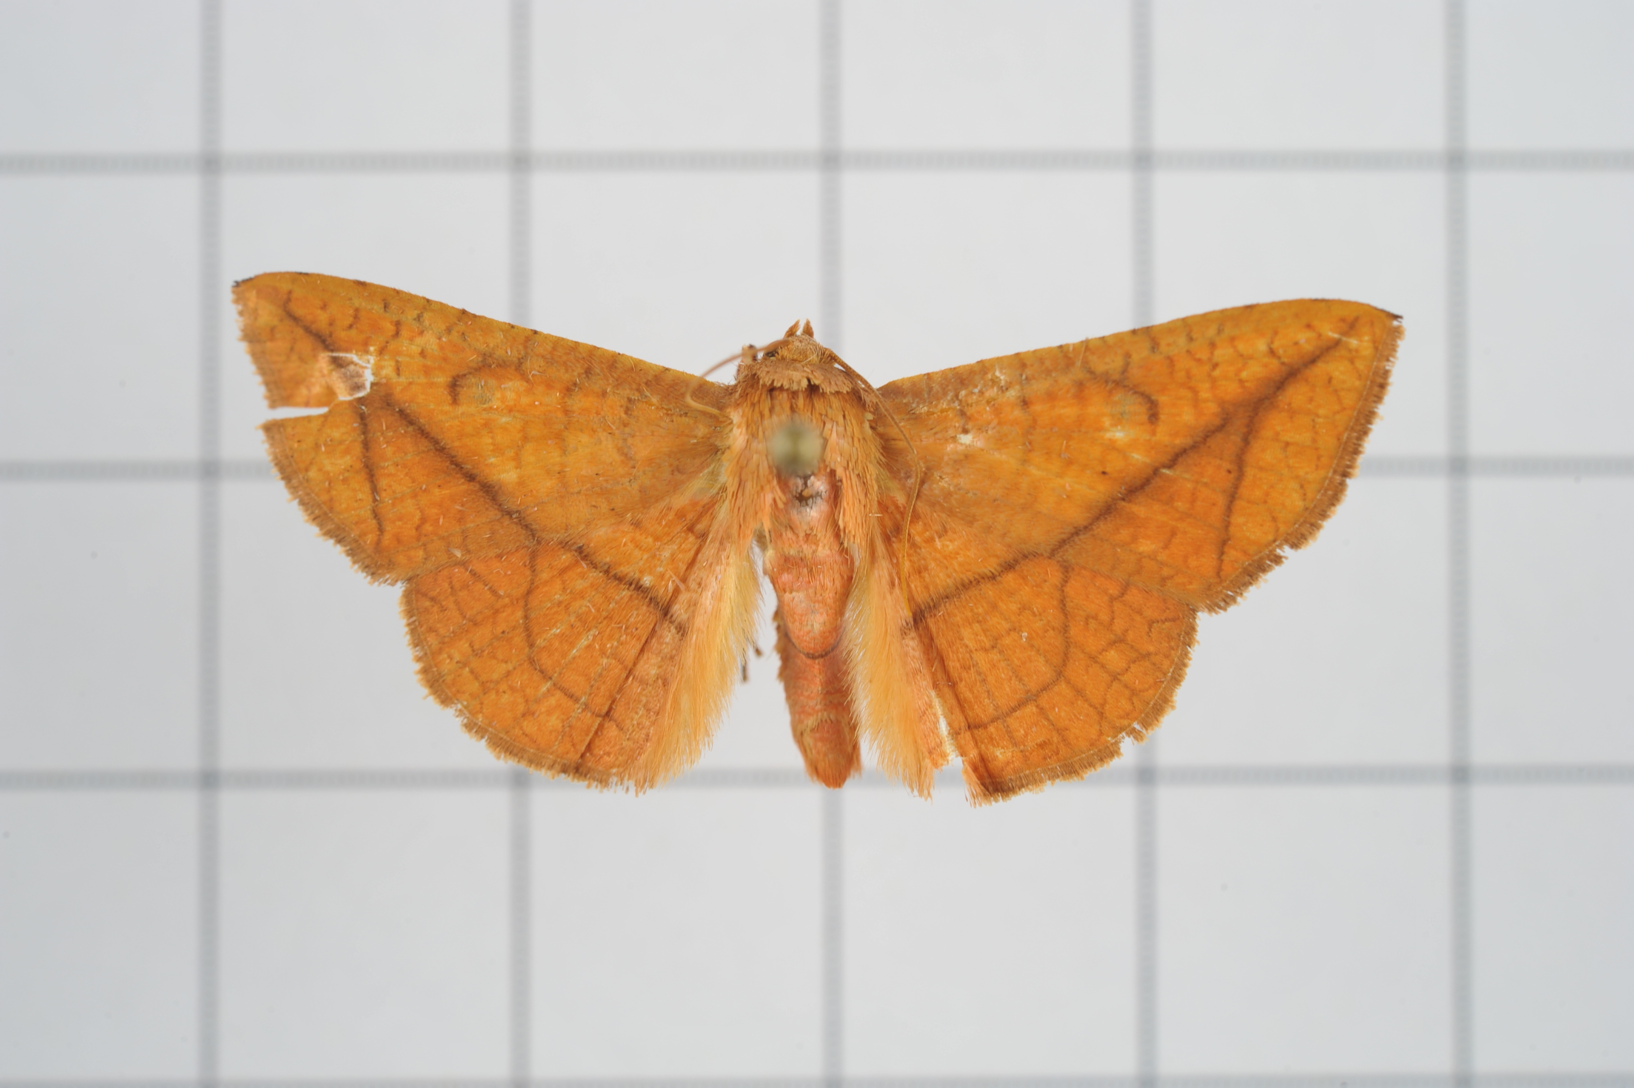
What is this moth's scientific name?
Sonagara strigipennis
